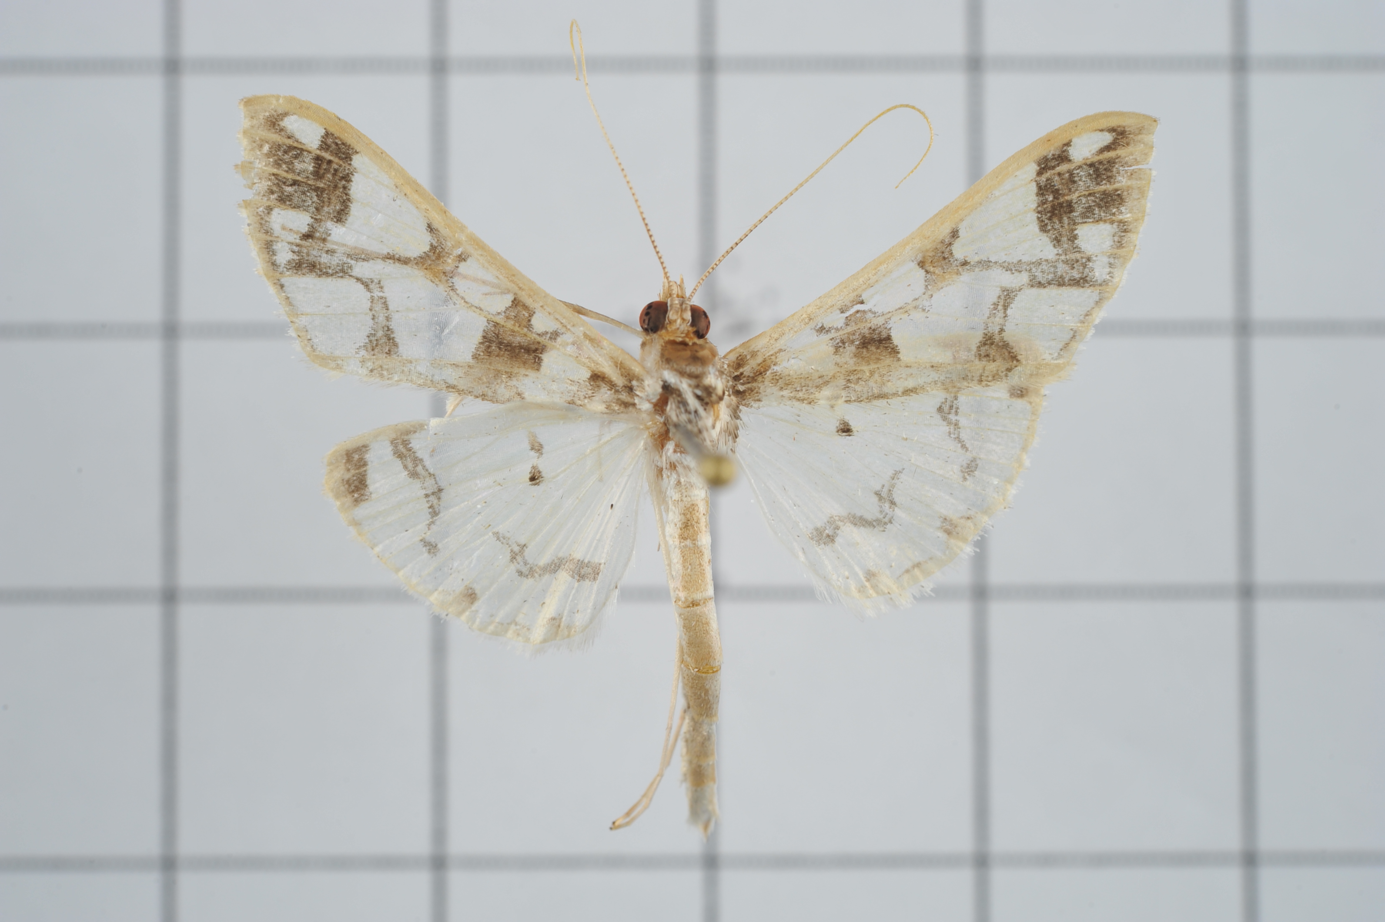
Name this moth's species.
Polythlipta divaricata
